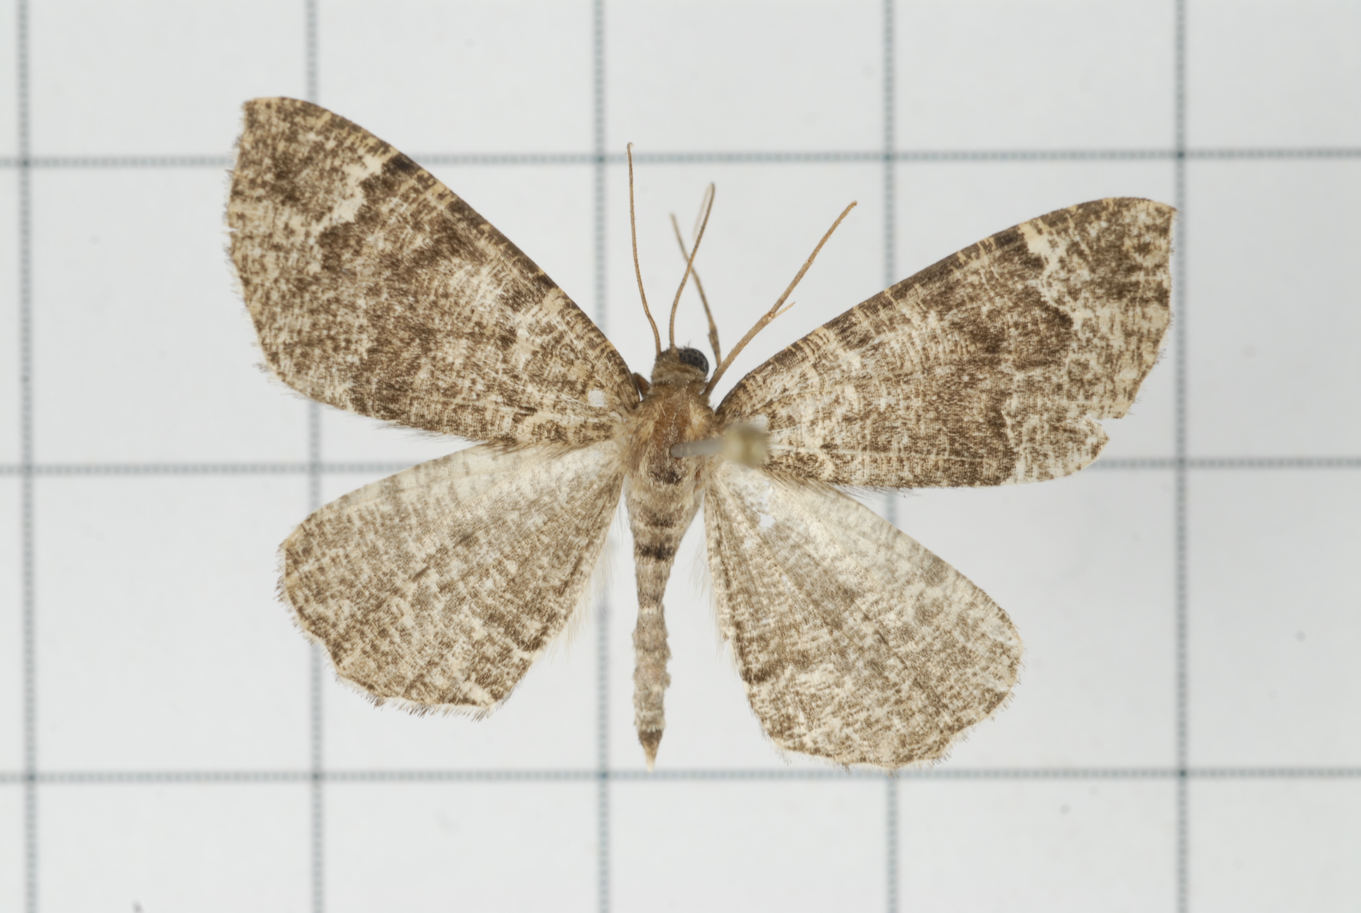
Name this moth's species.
Scionomia sinuosa
